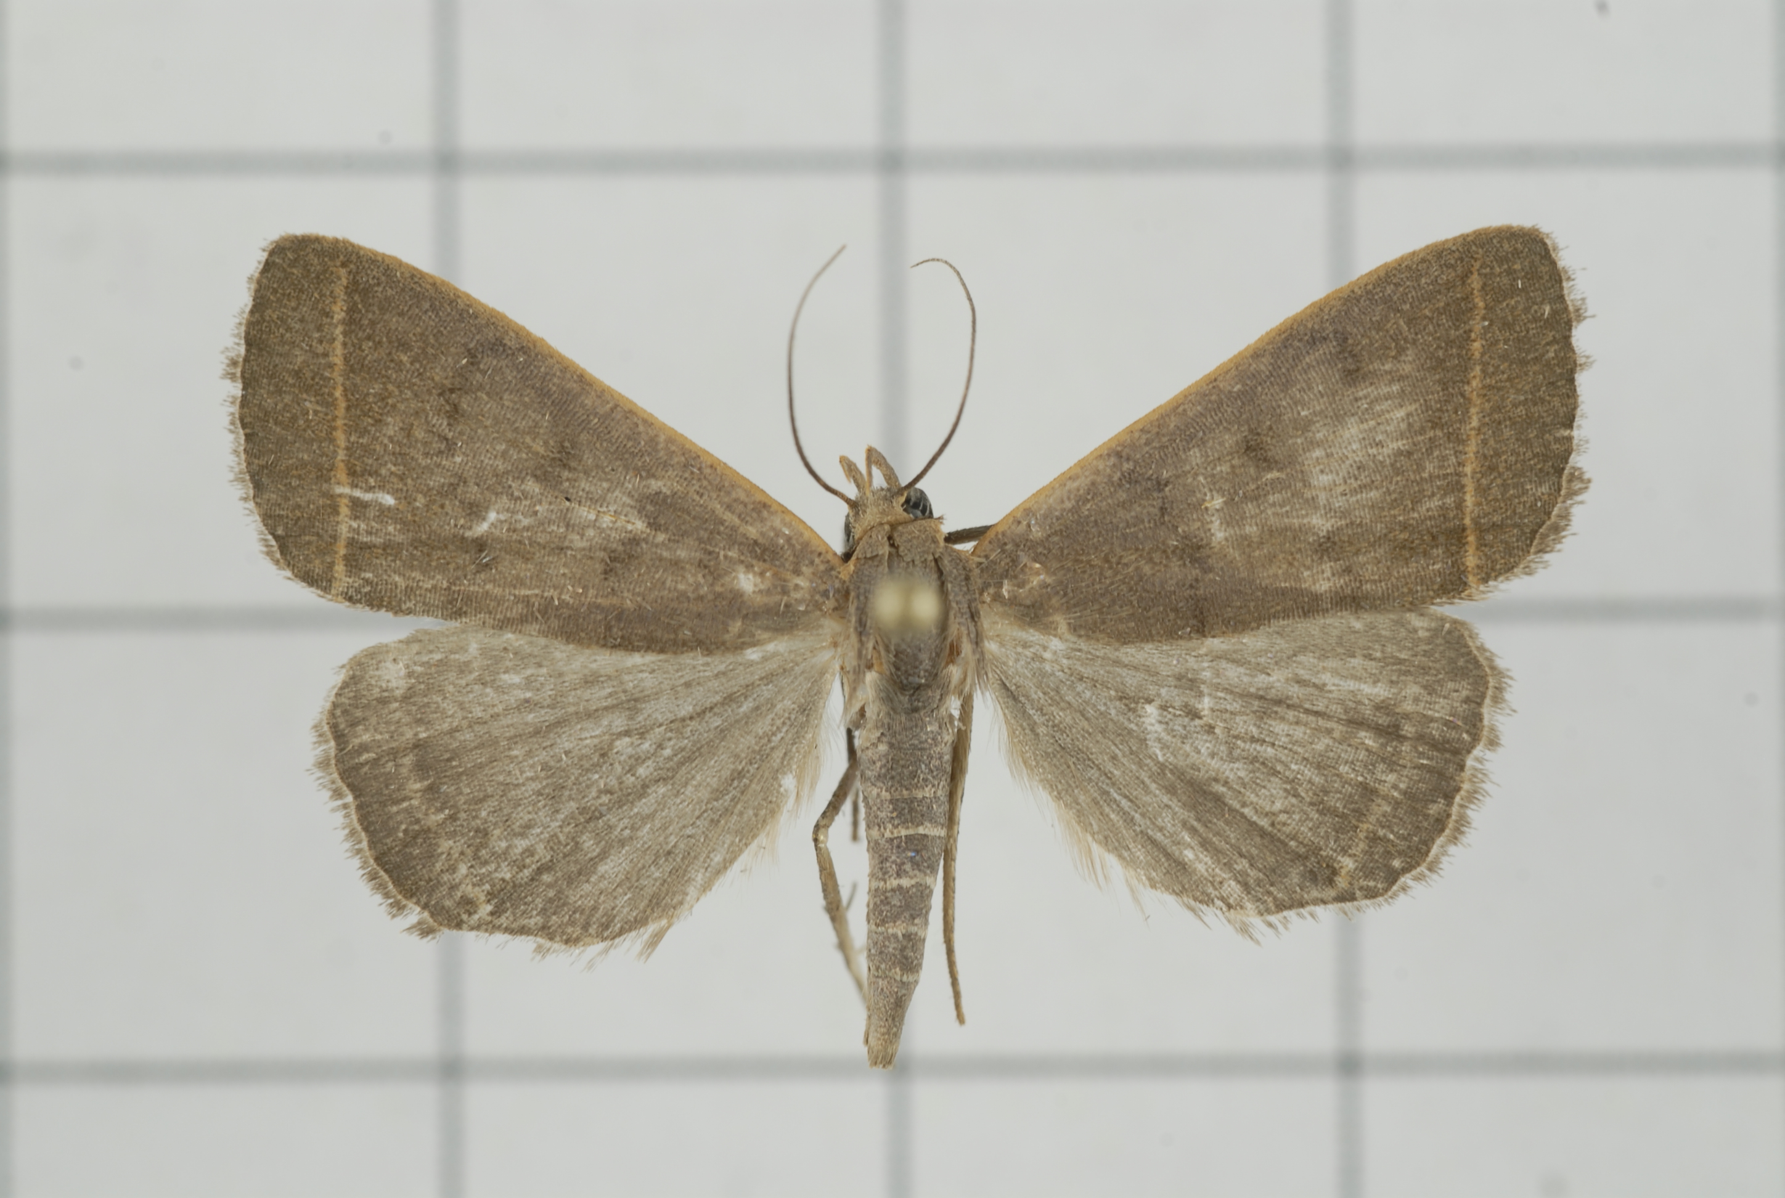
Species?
Simplicia cornicalis
